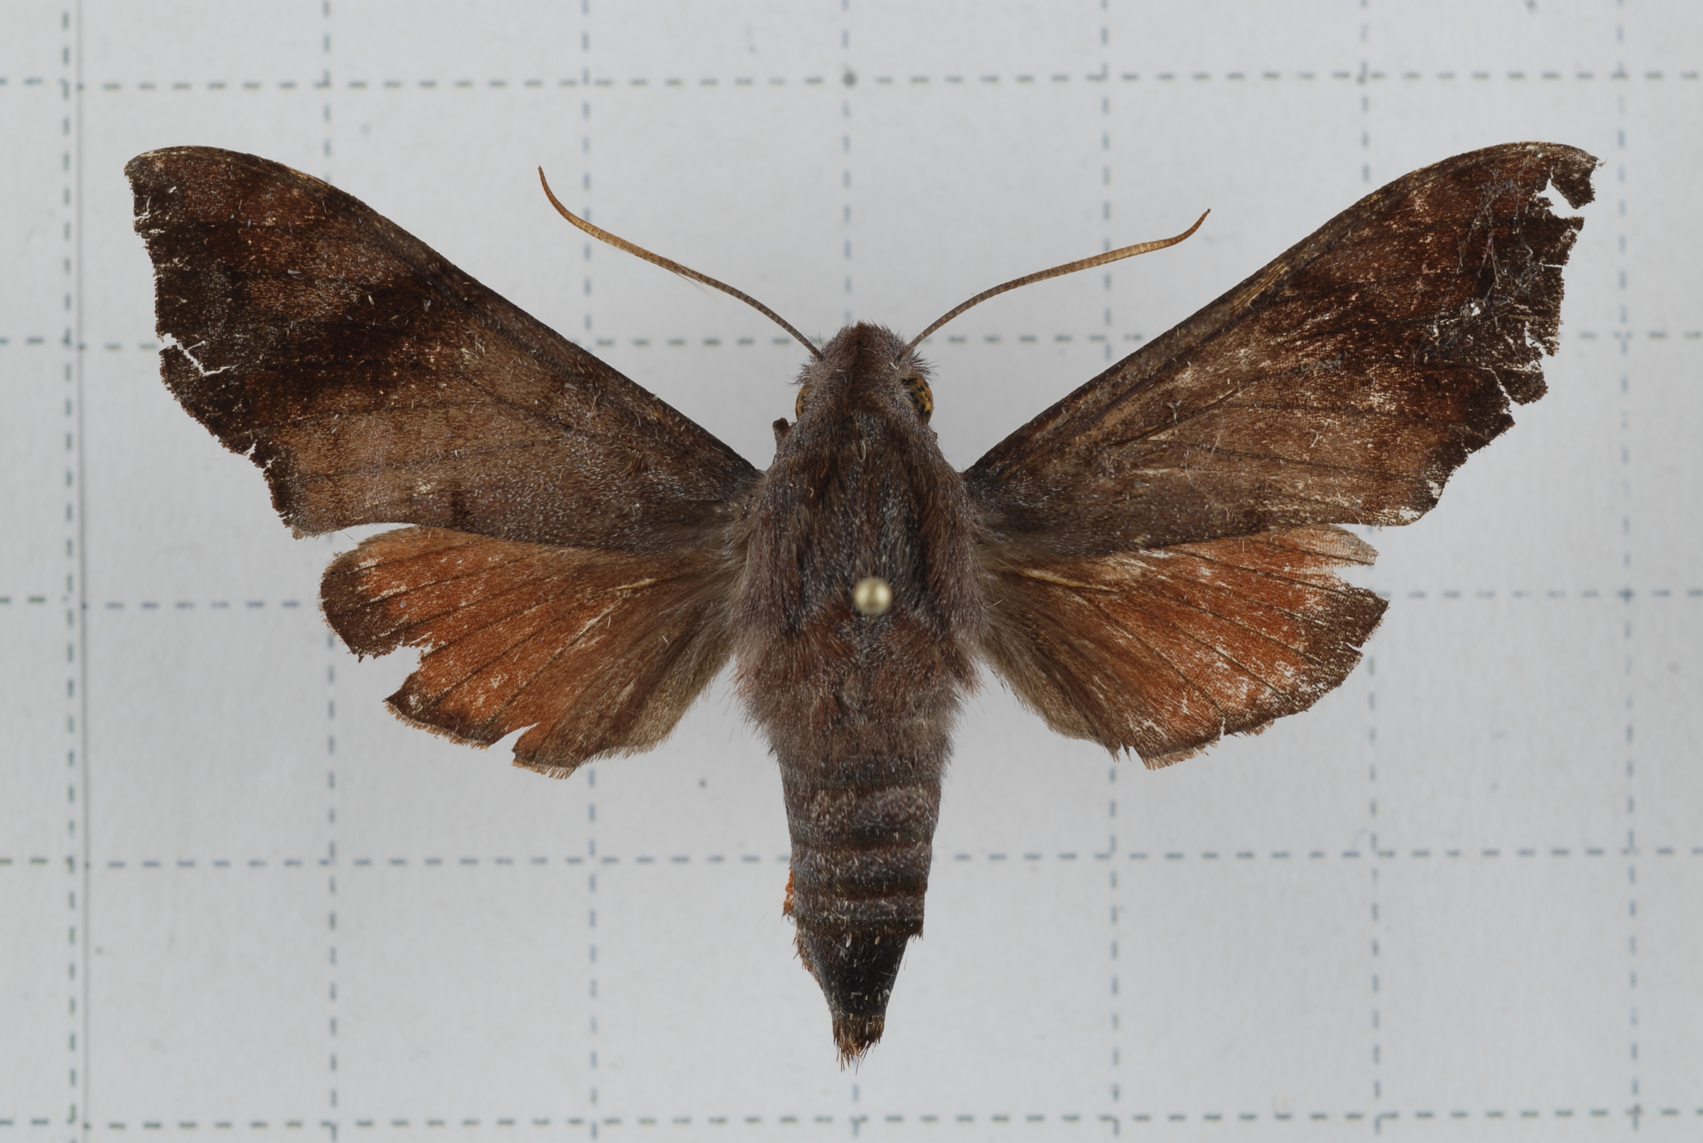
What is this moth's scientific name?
Dahira taiwana
